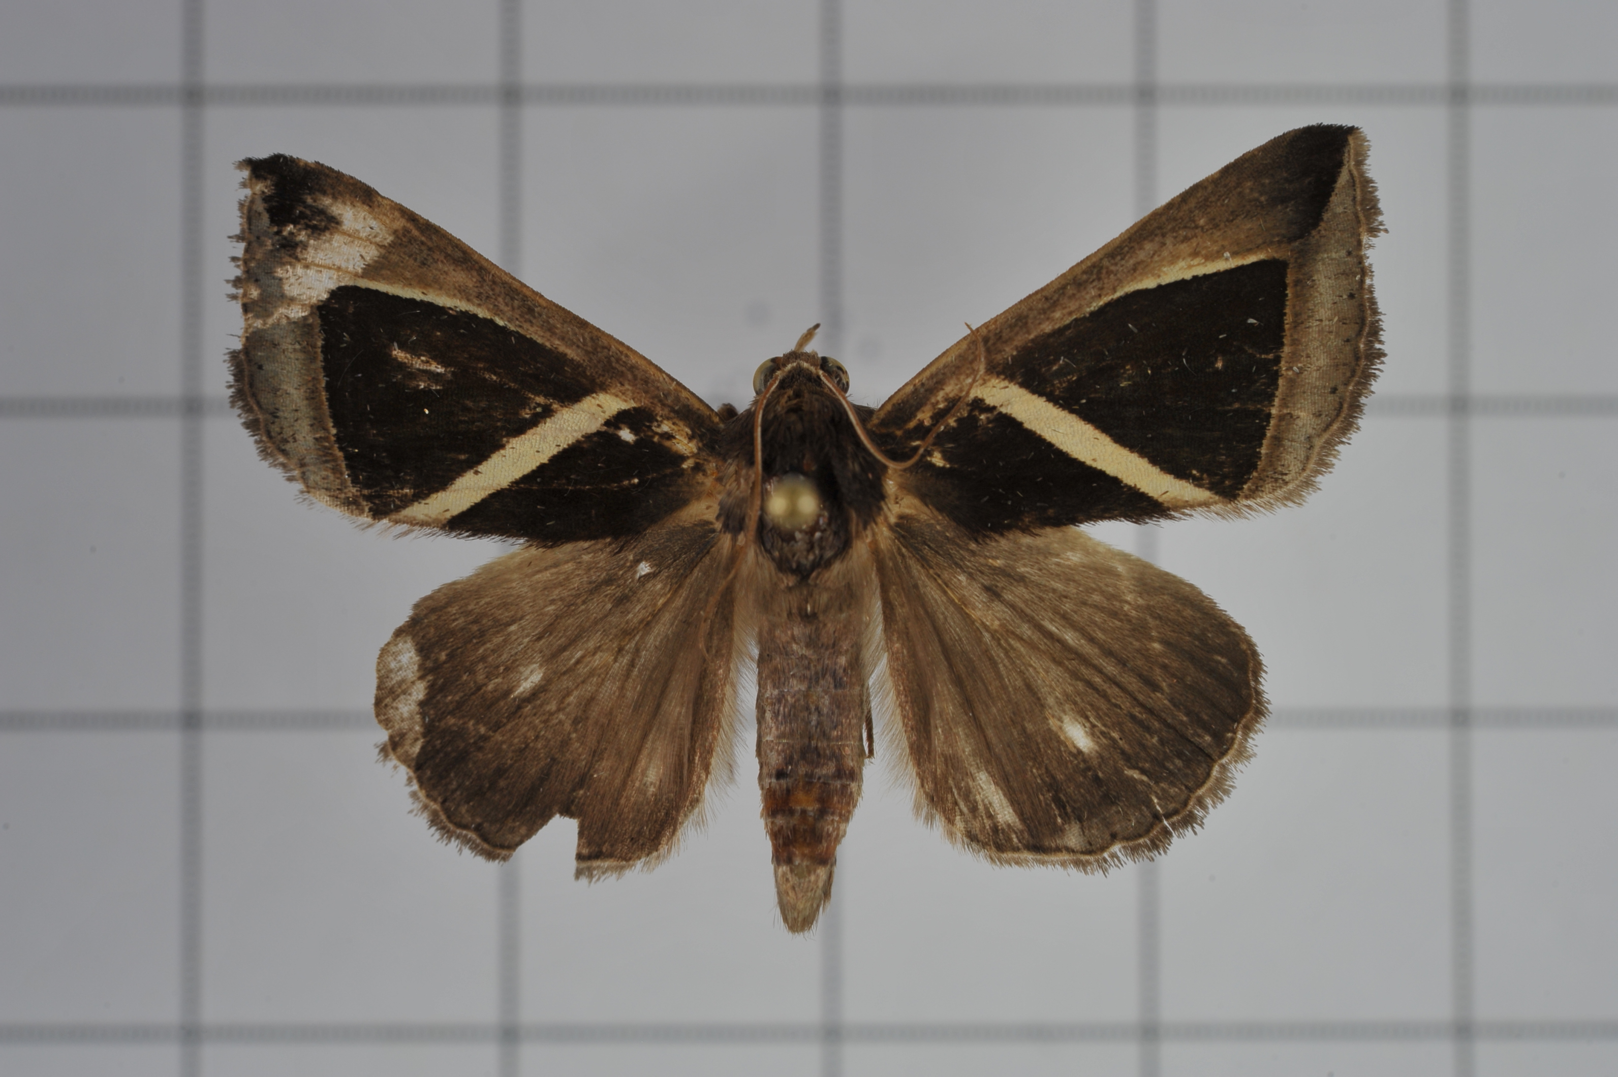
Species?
Chalciope mygdon
